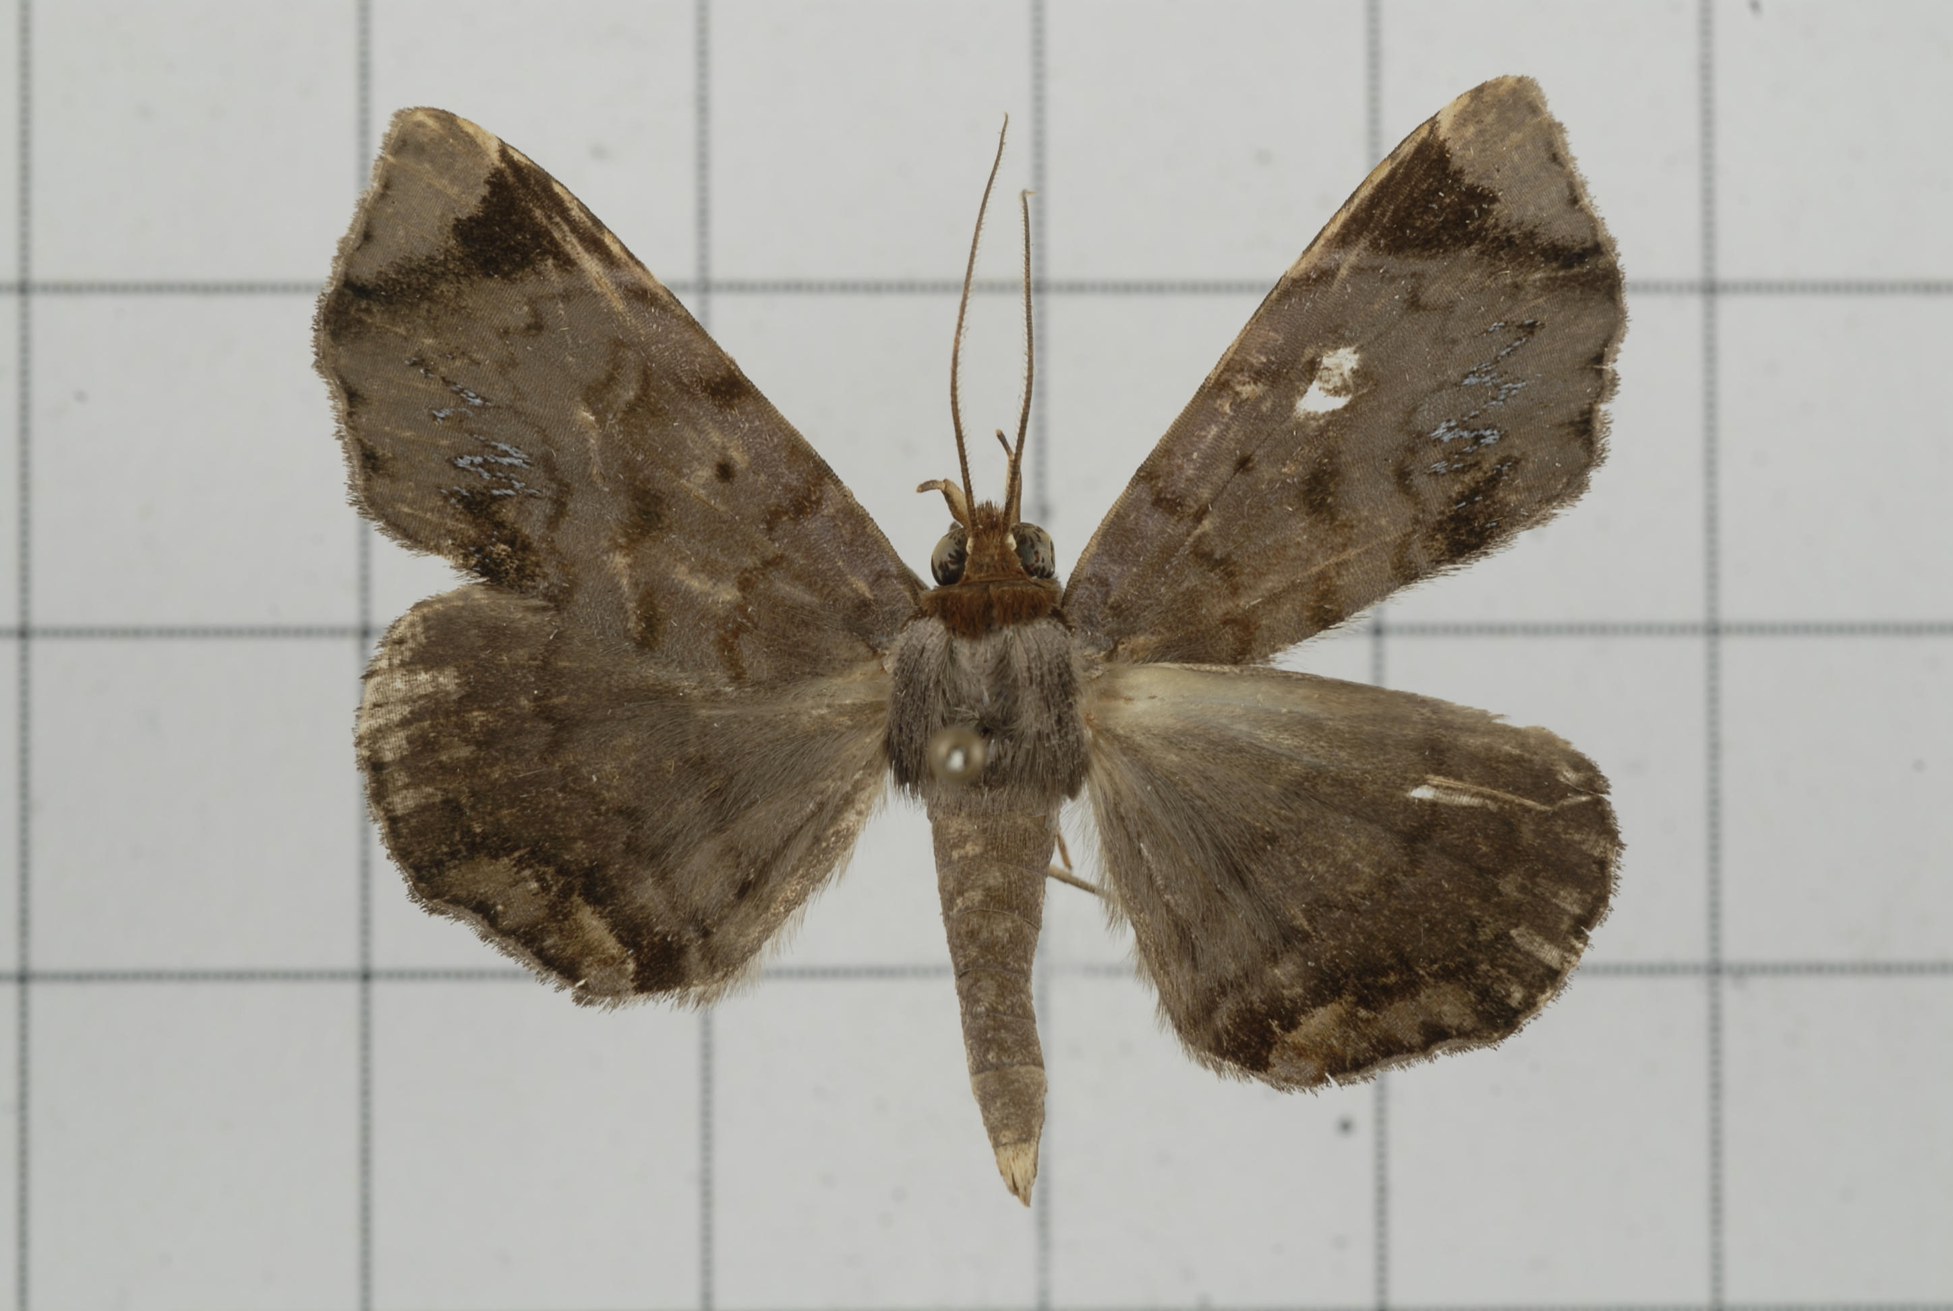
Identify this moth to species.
Mecodina albodentata
